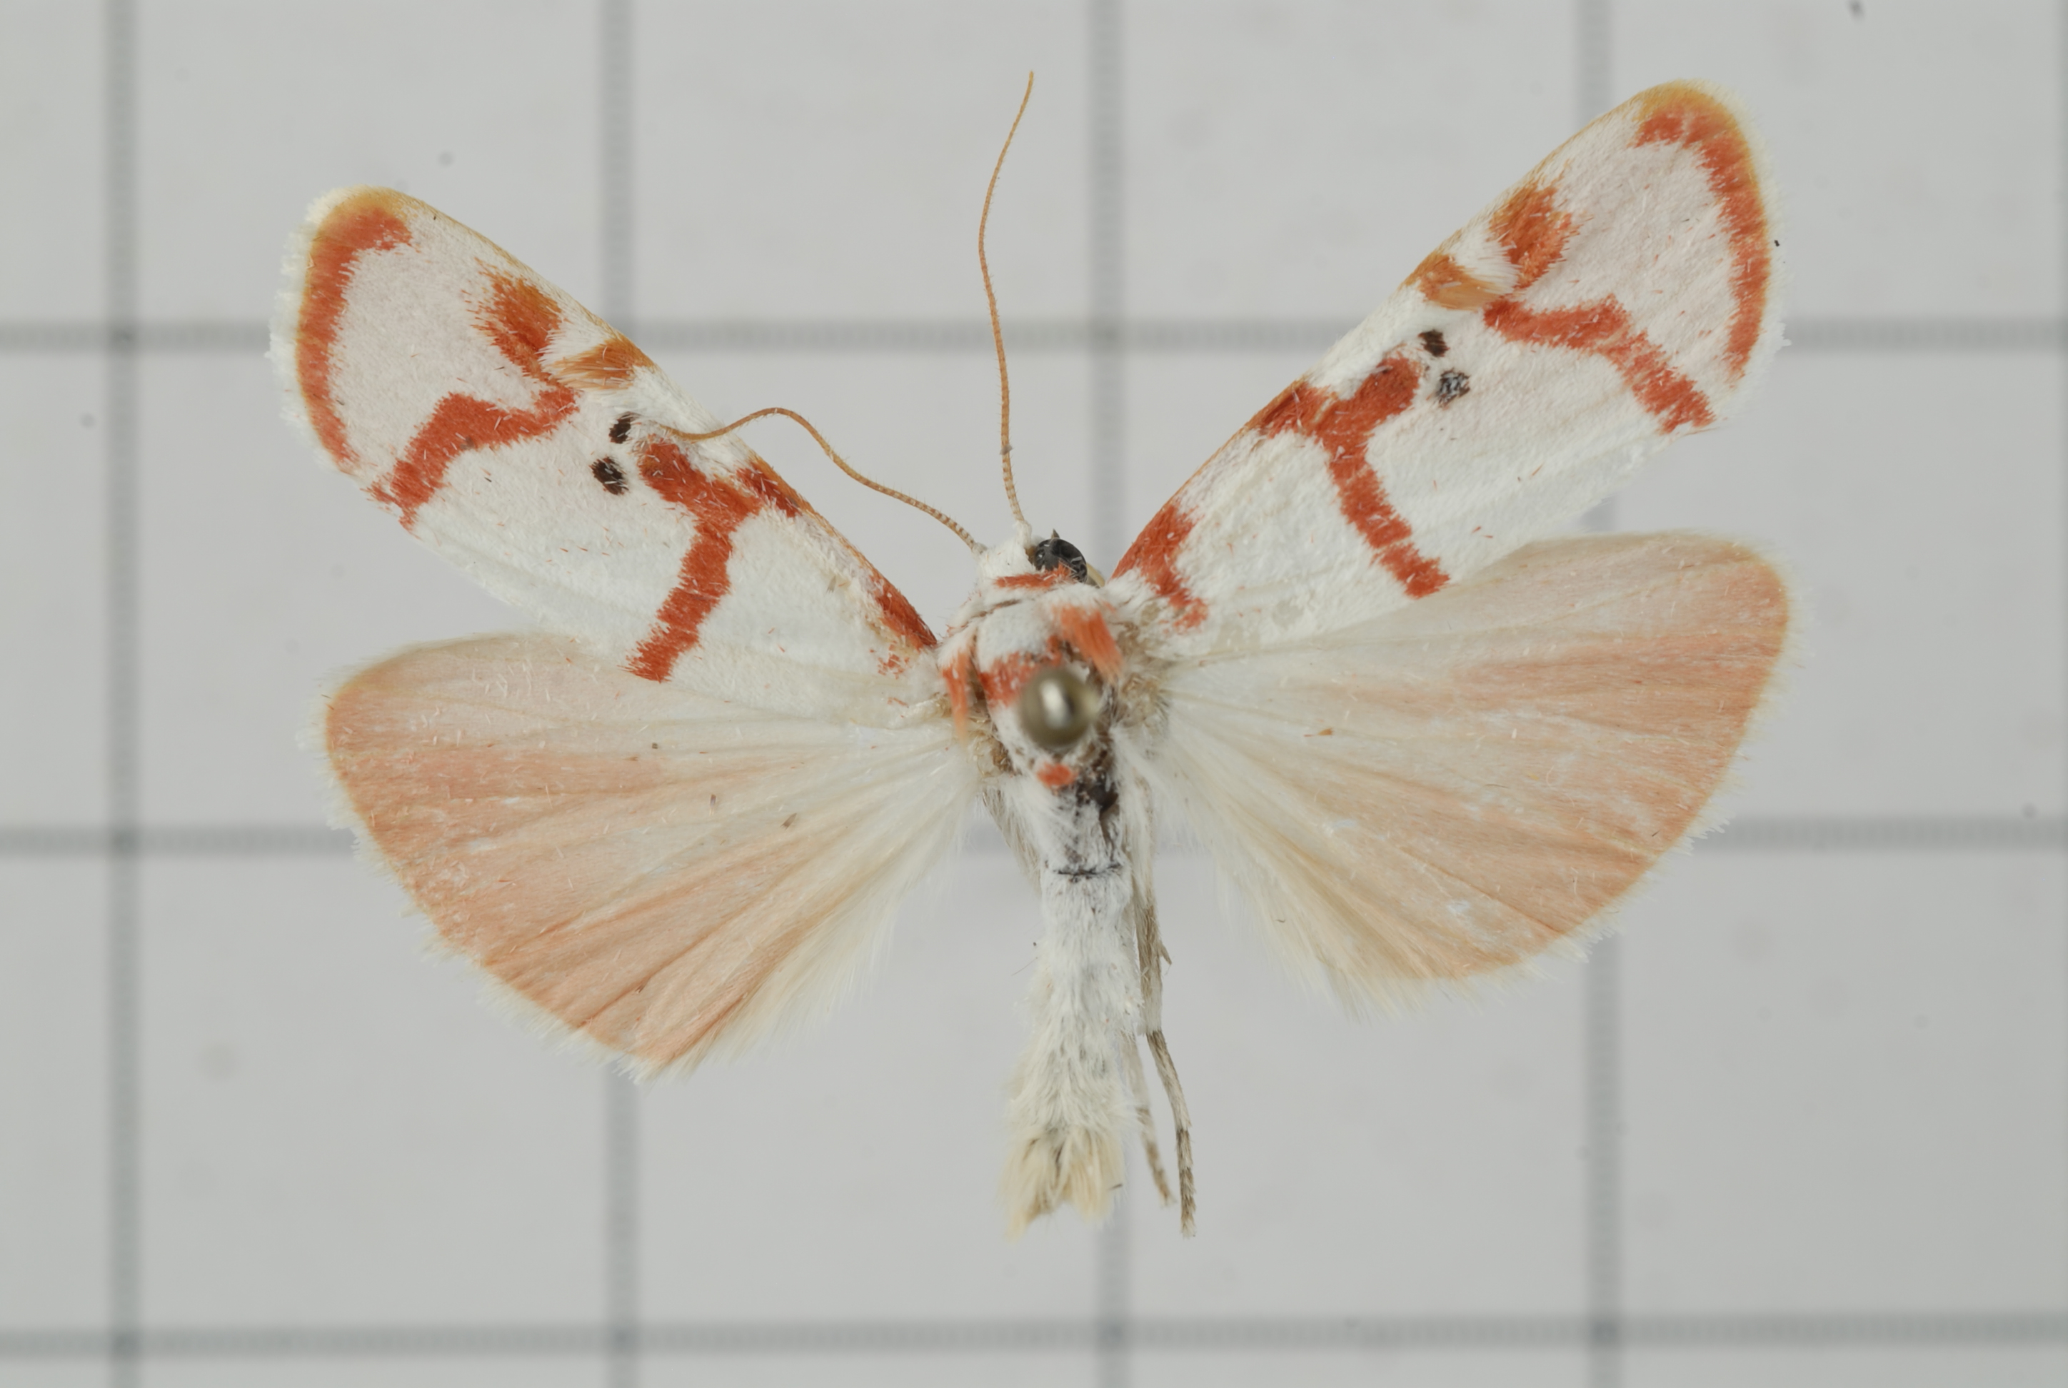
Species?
Cyana hamata hamata
